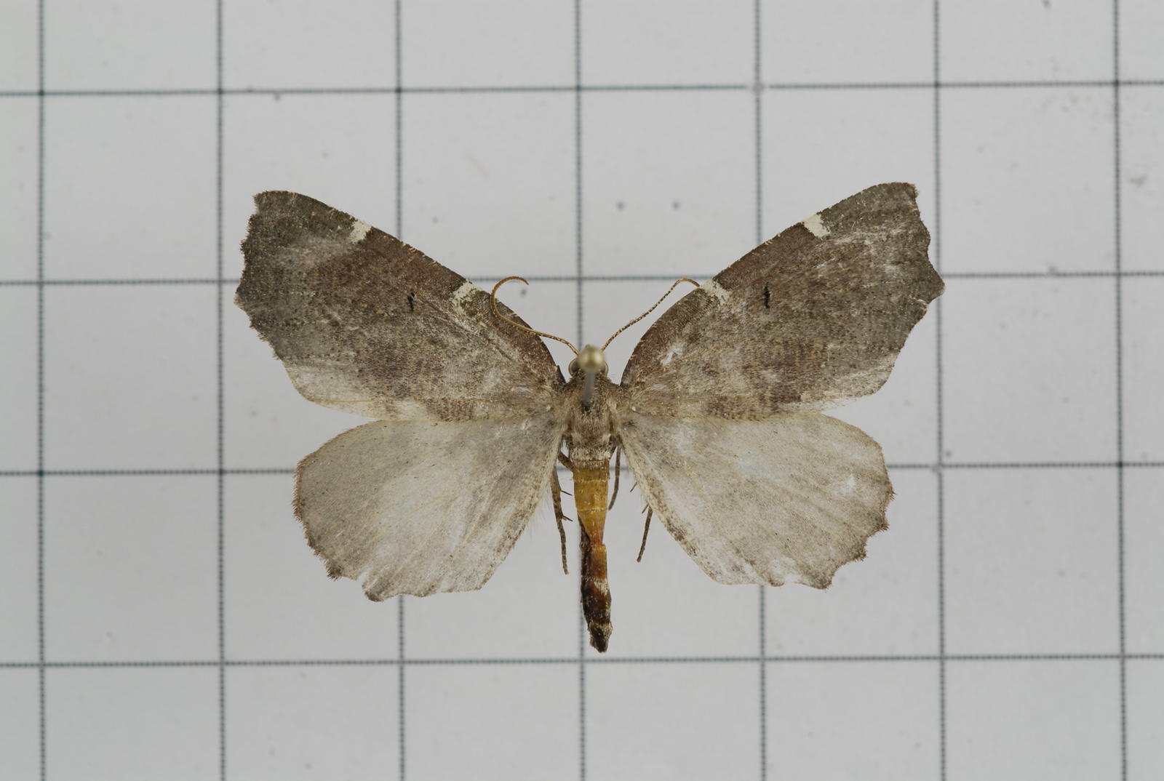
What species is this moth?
Seleniopsis evanescens
